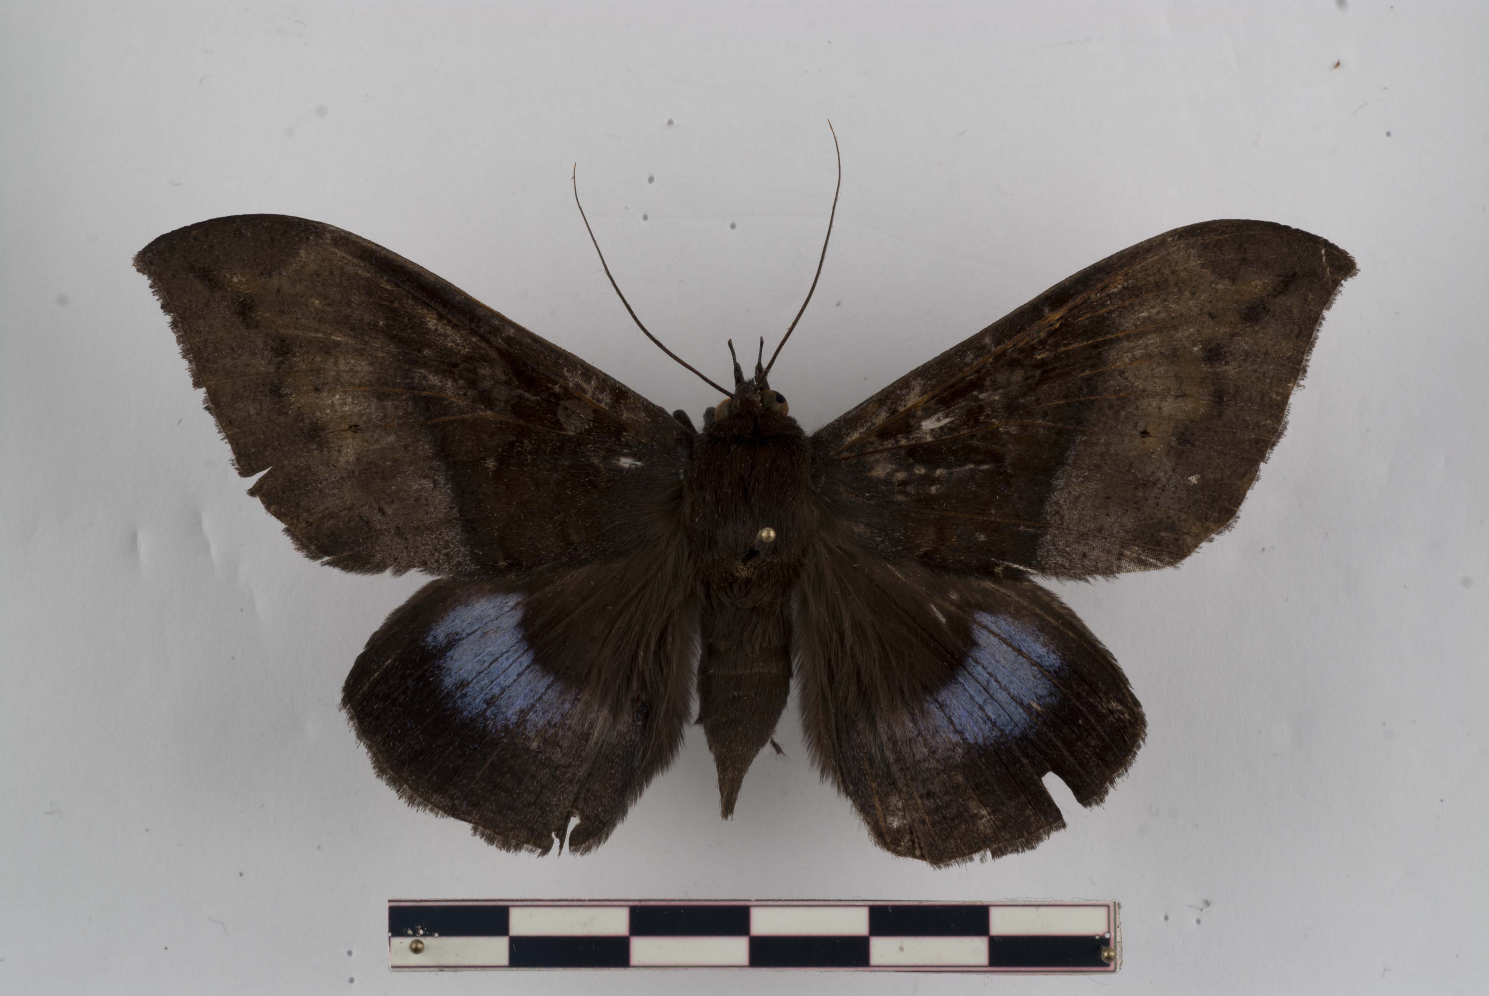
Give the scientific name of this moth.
Ischyja manlia manlia
